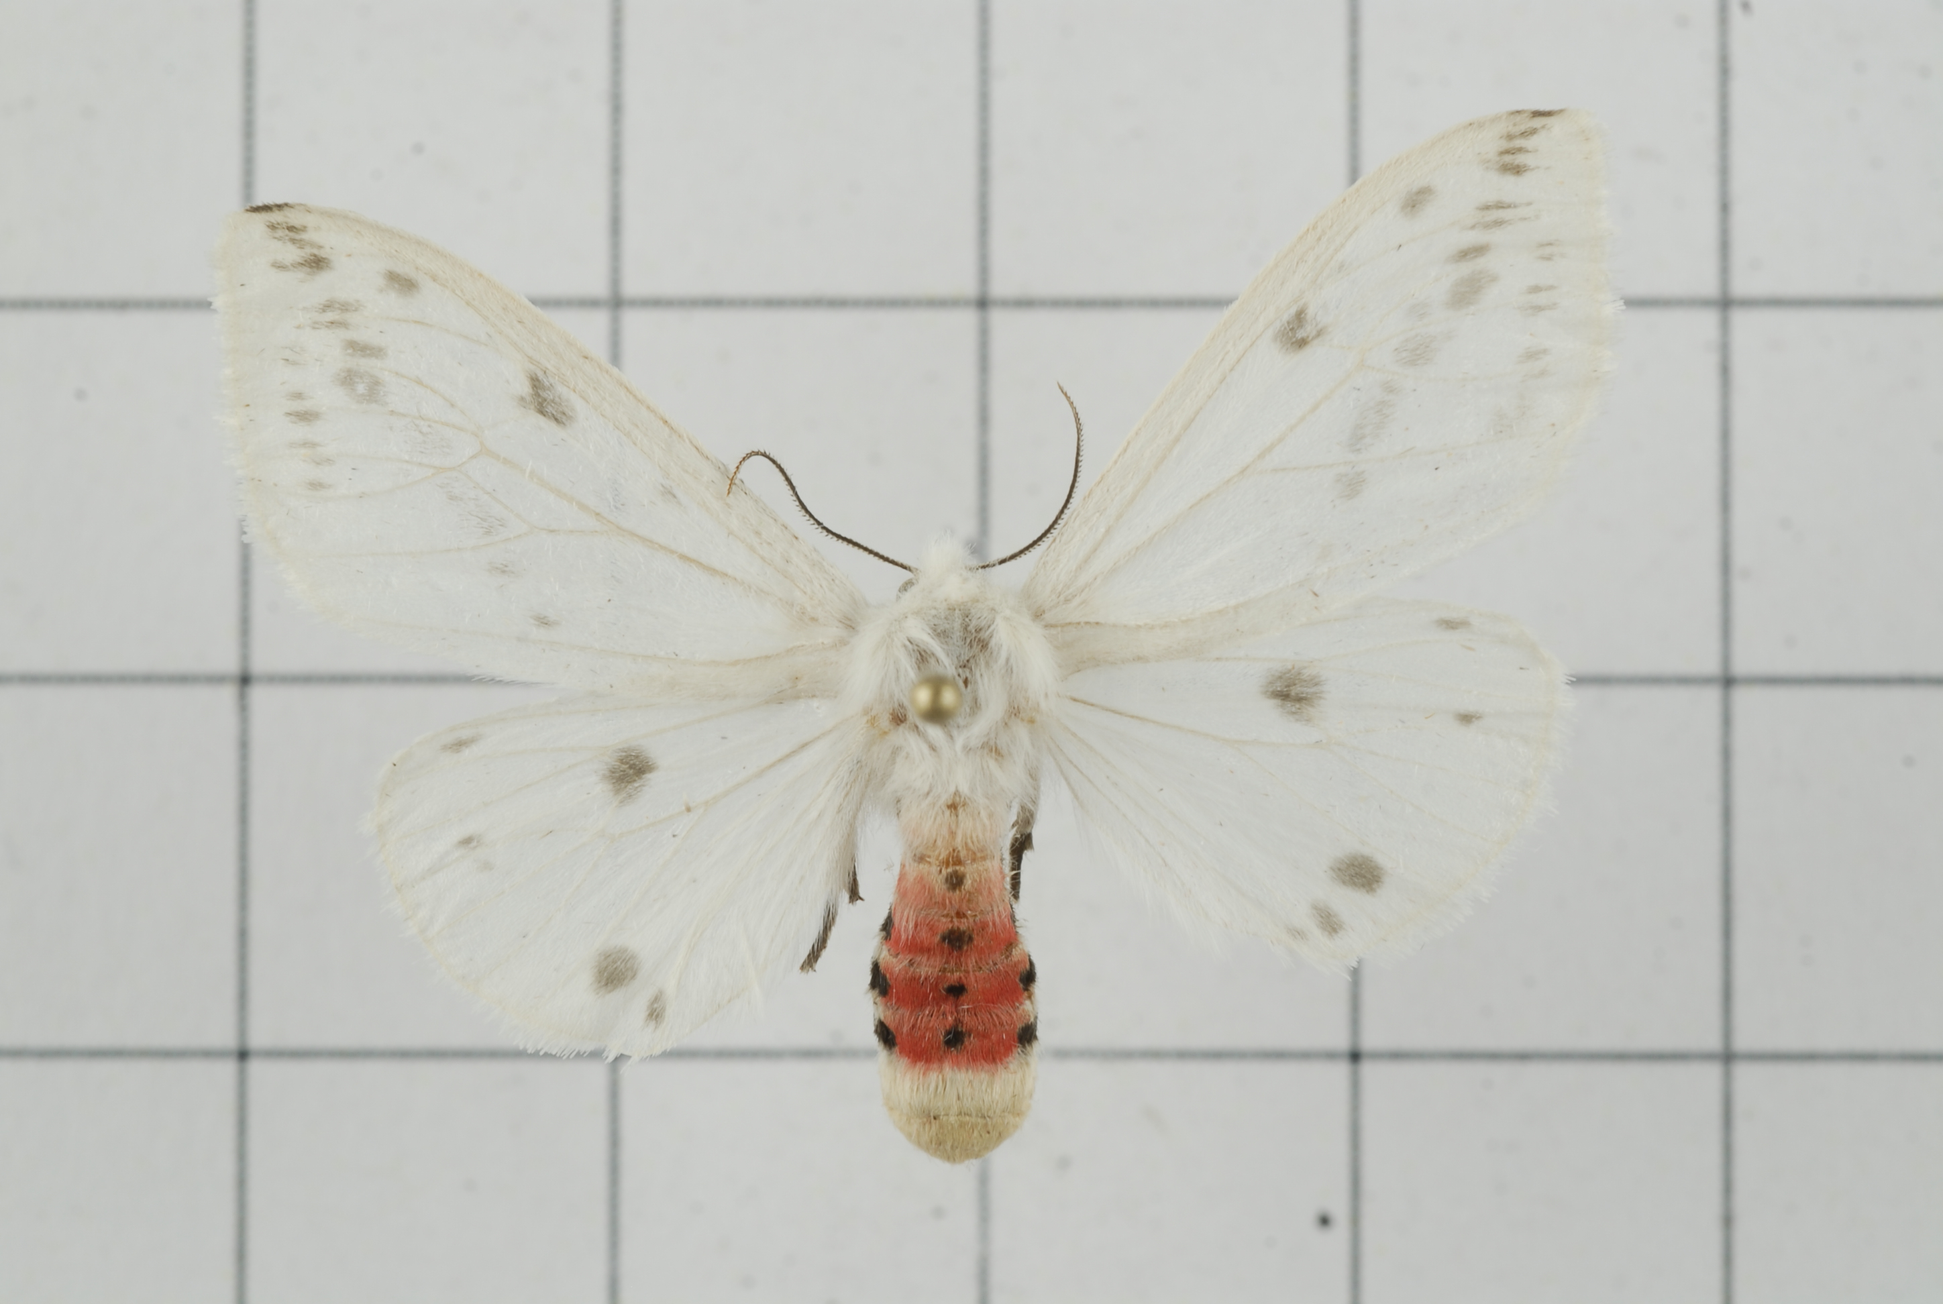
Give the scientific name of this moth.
Lemyra nigricosta
